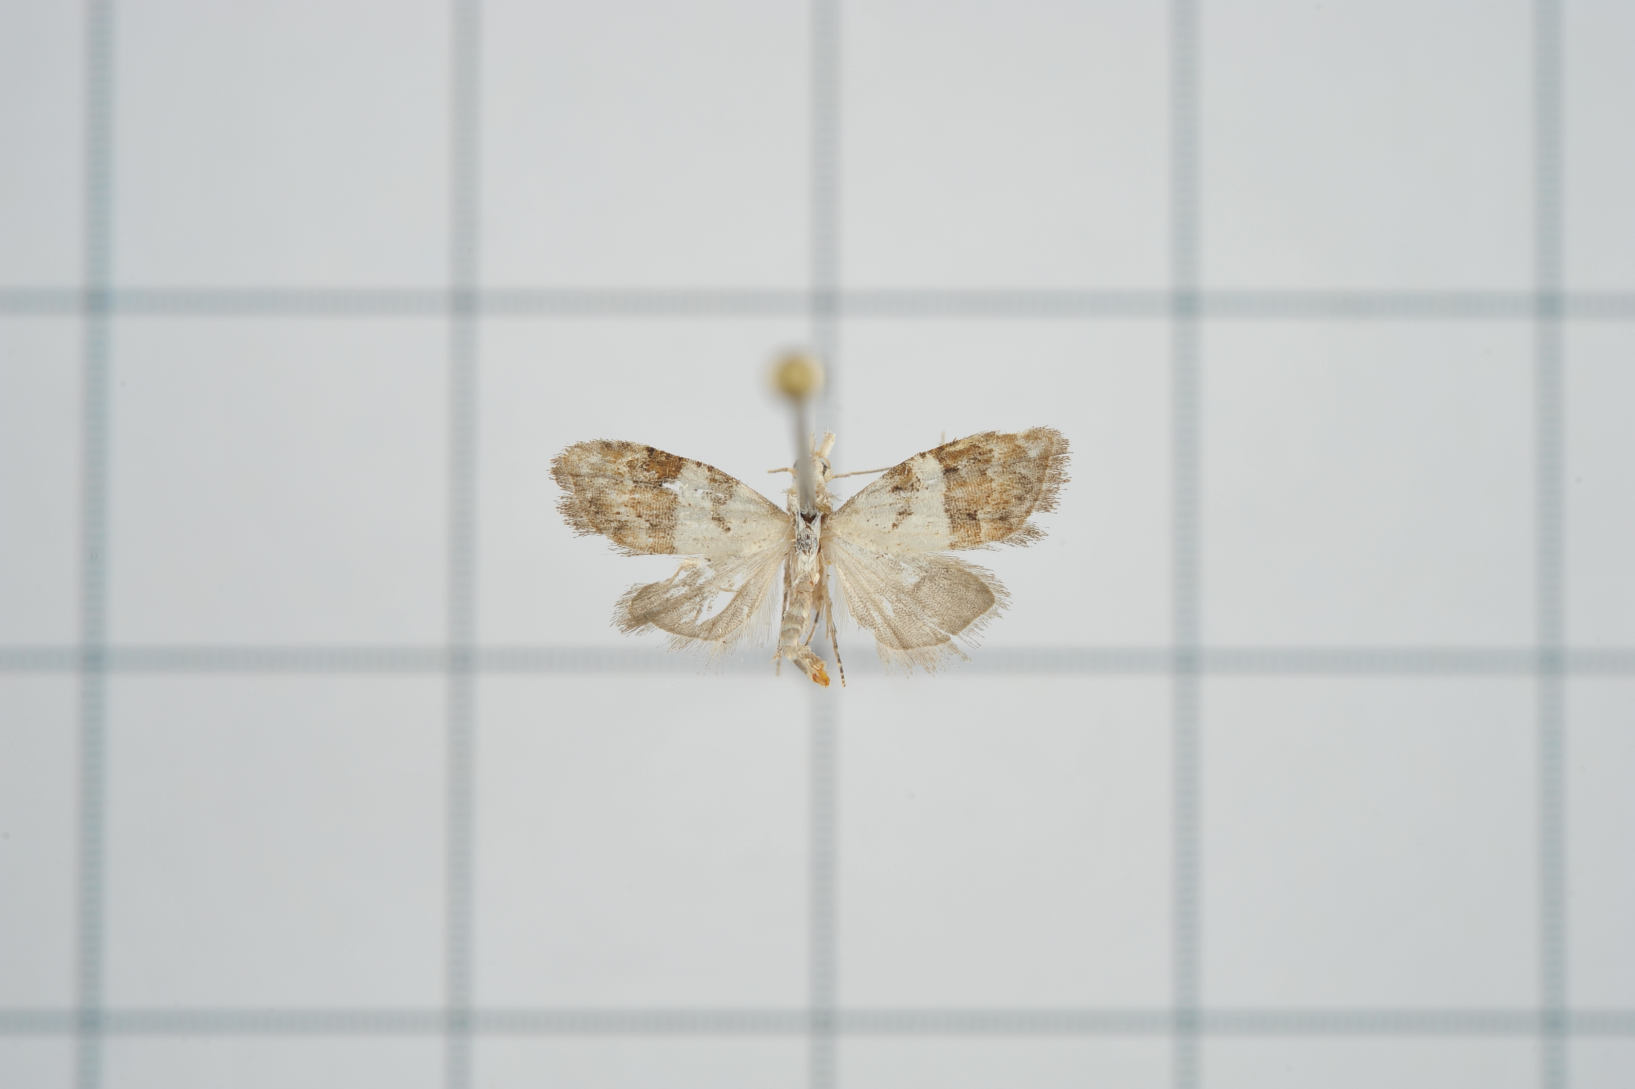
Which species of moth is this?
Nola lucidalis nephodes
